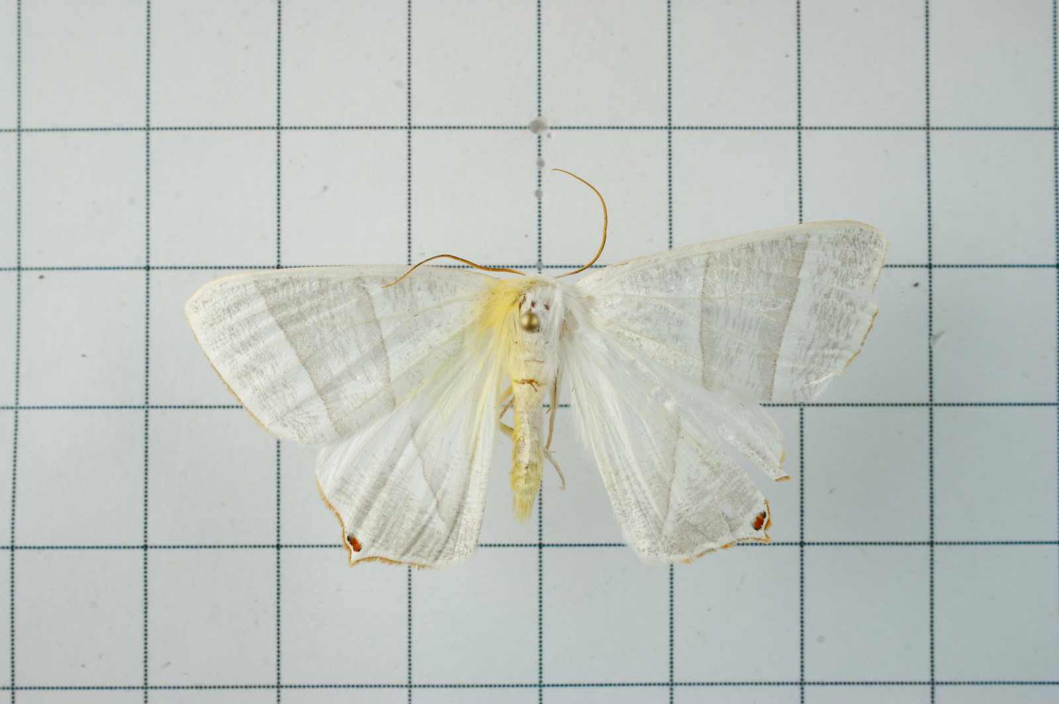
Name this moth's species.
Ourapteryx caecata
